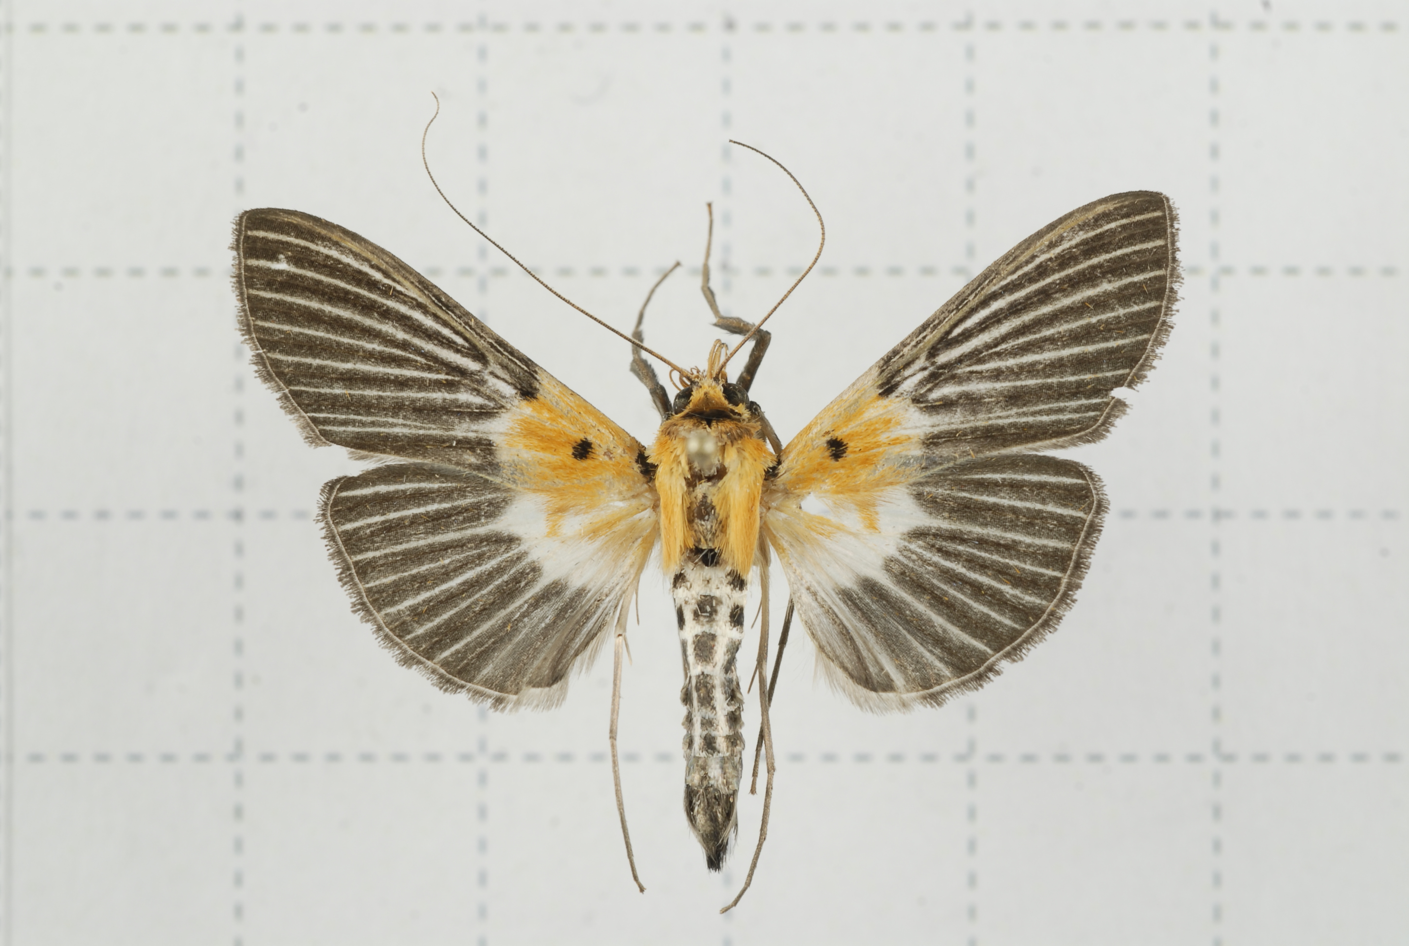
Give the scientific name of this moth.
Nevrina procopia
